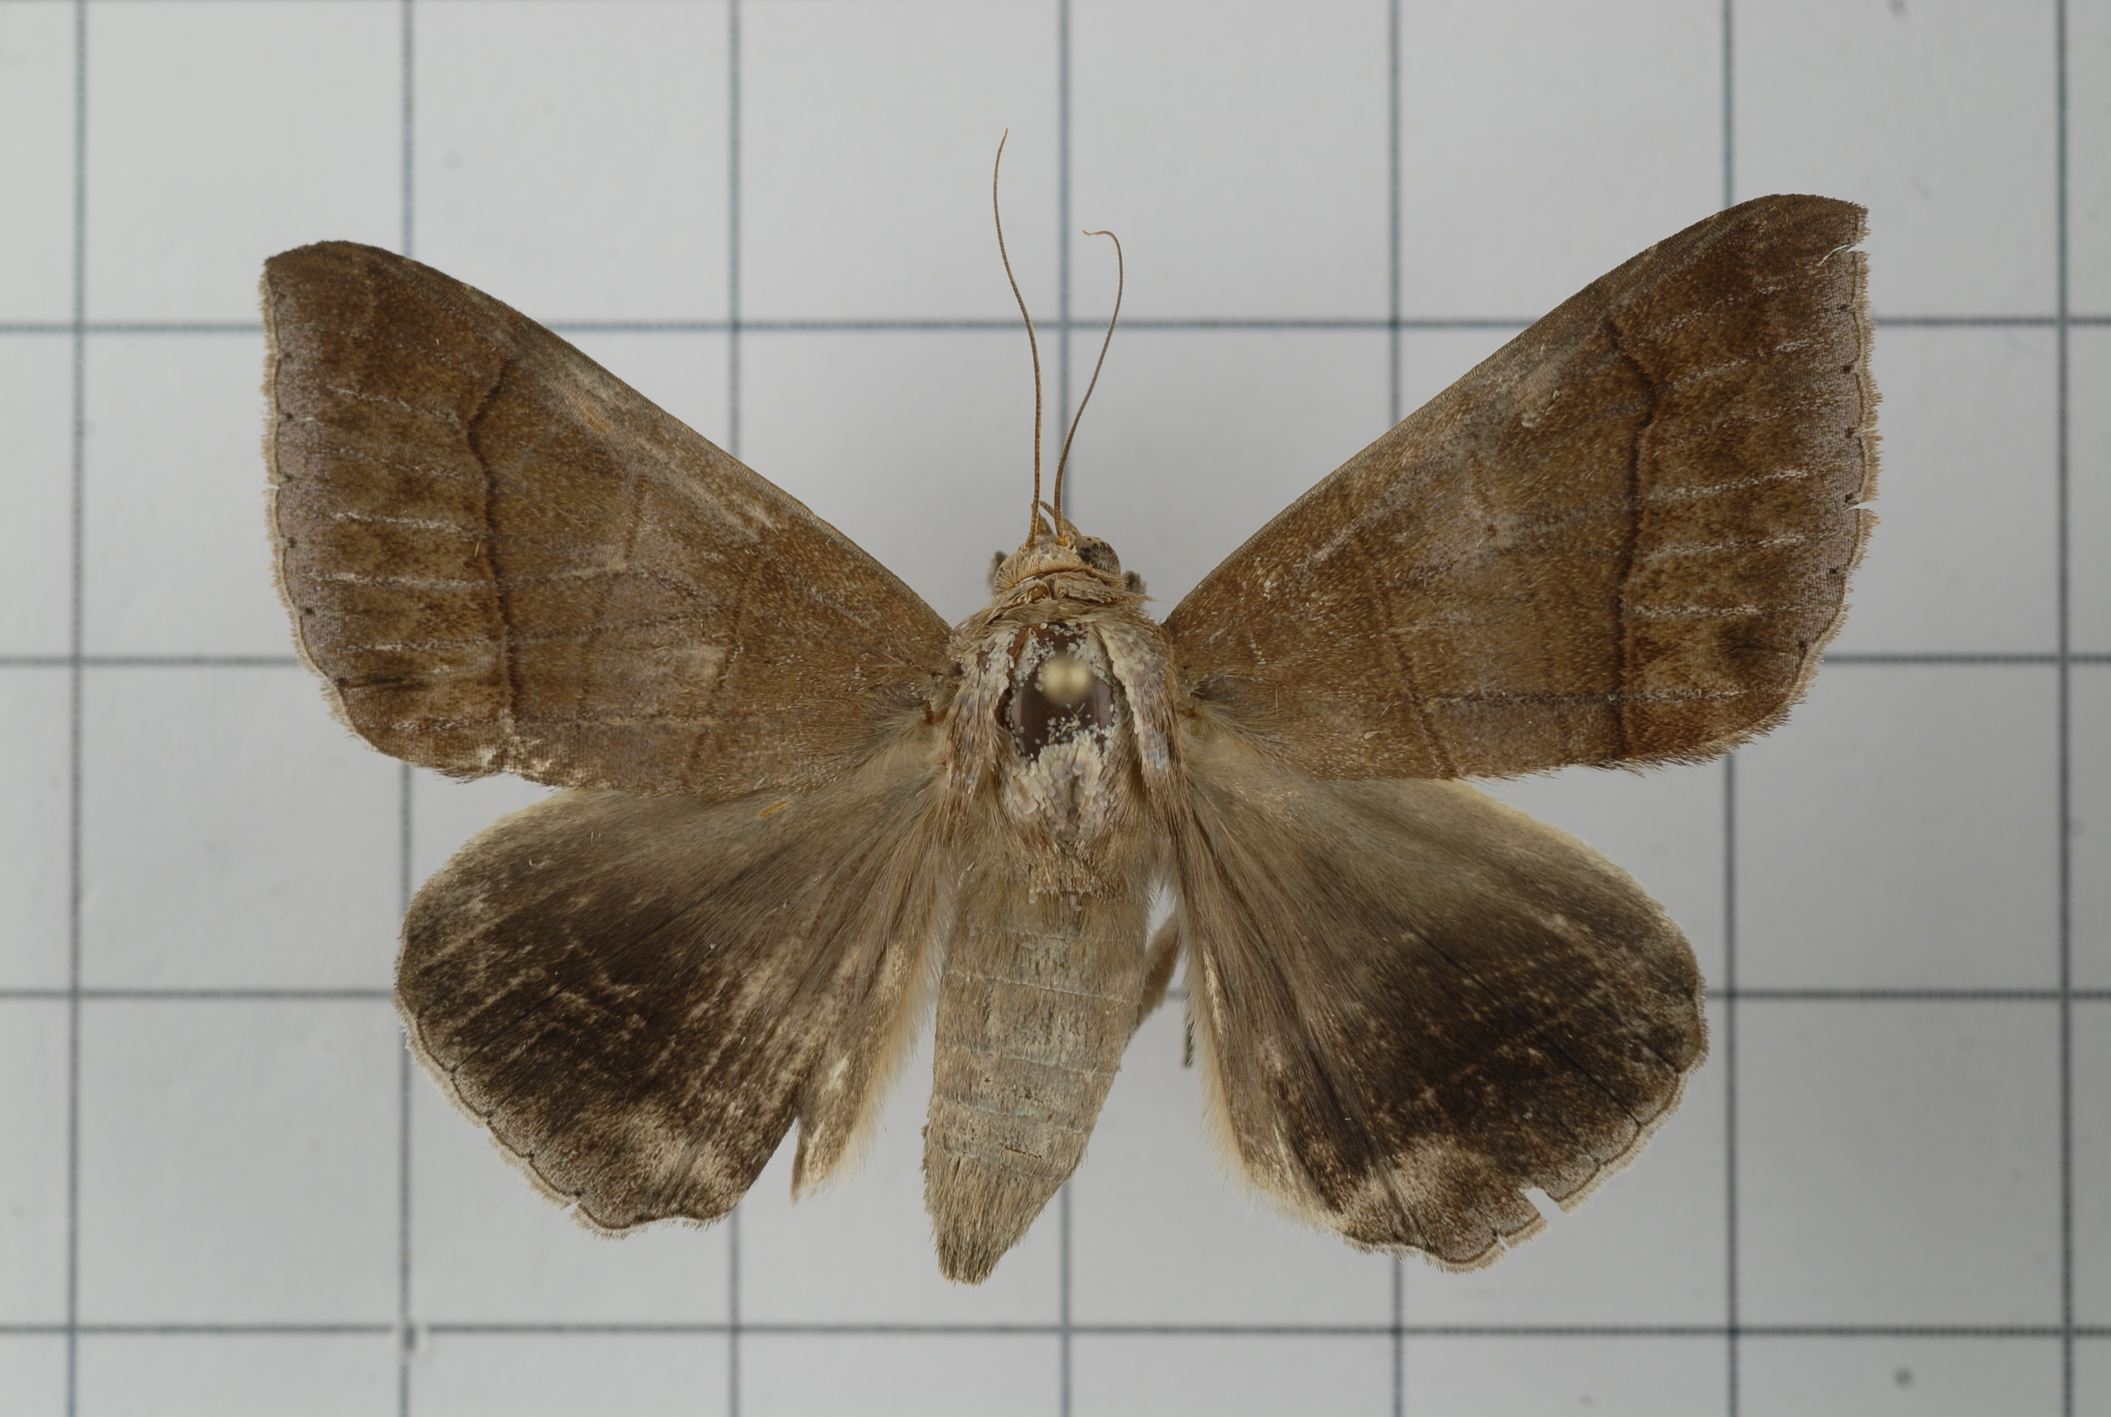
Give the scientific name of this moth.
Bastilla absentimacula
